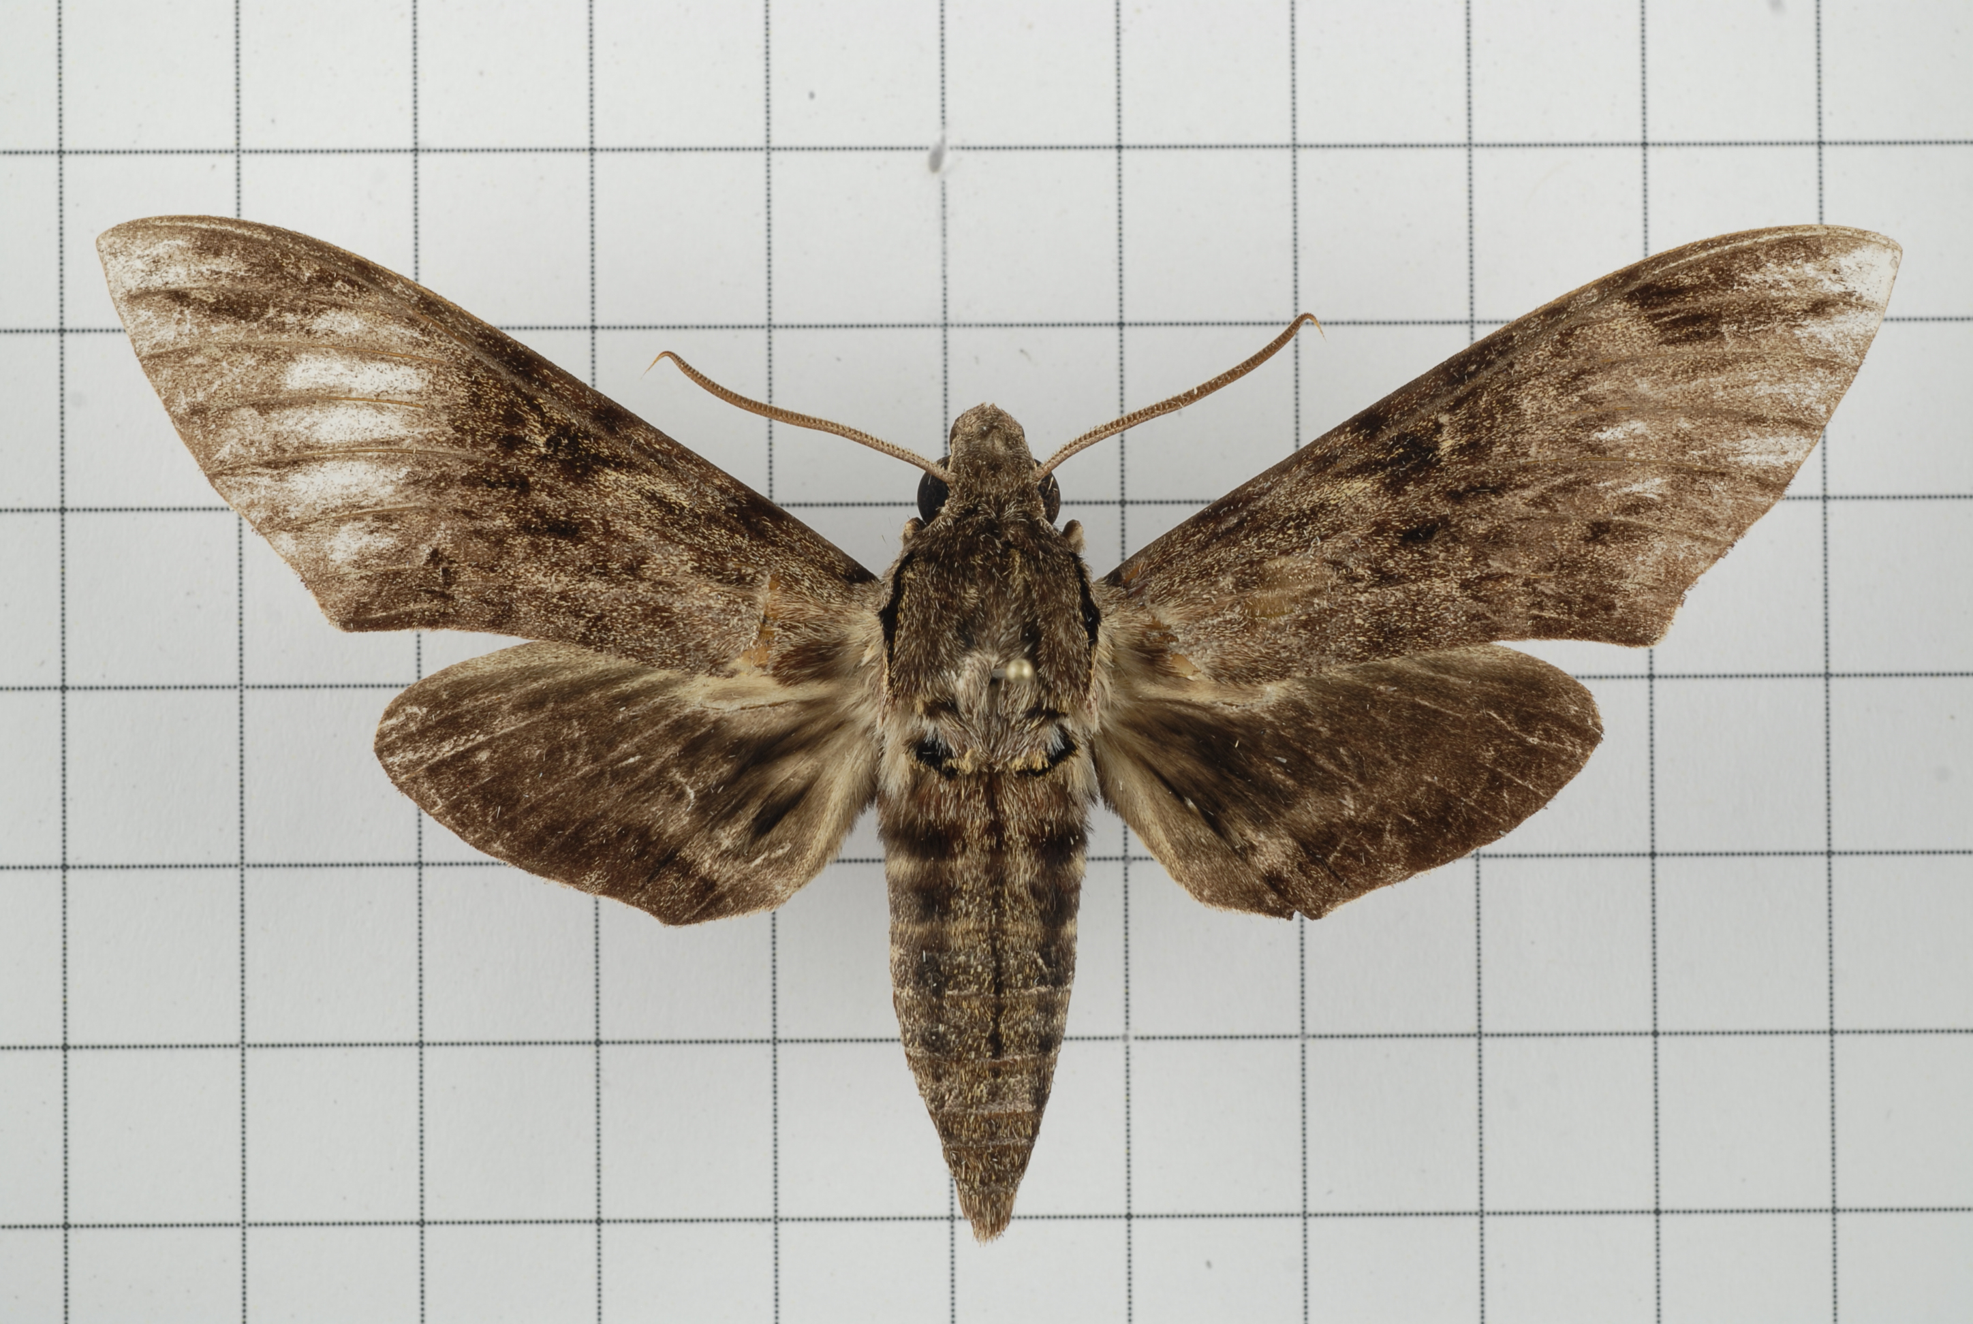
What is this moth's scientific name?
Psilogramma menephron
